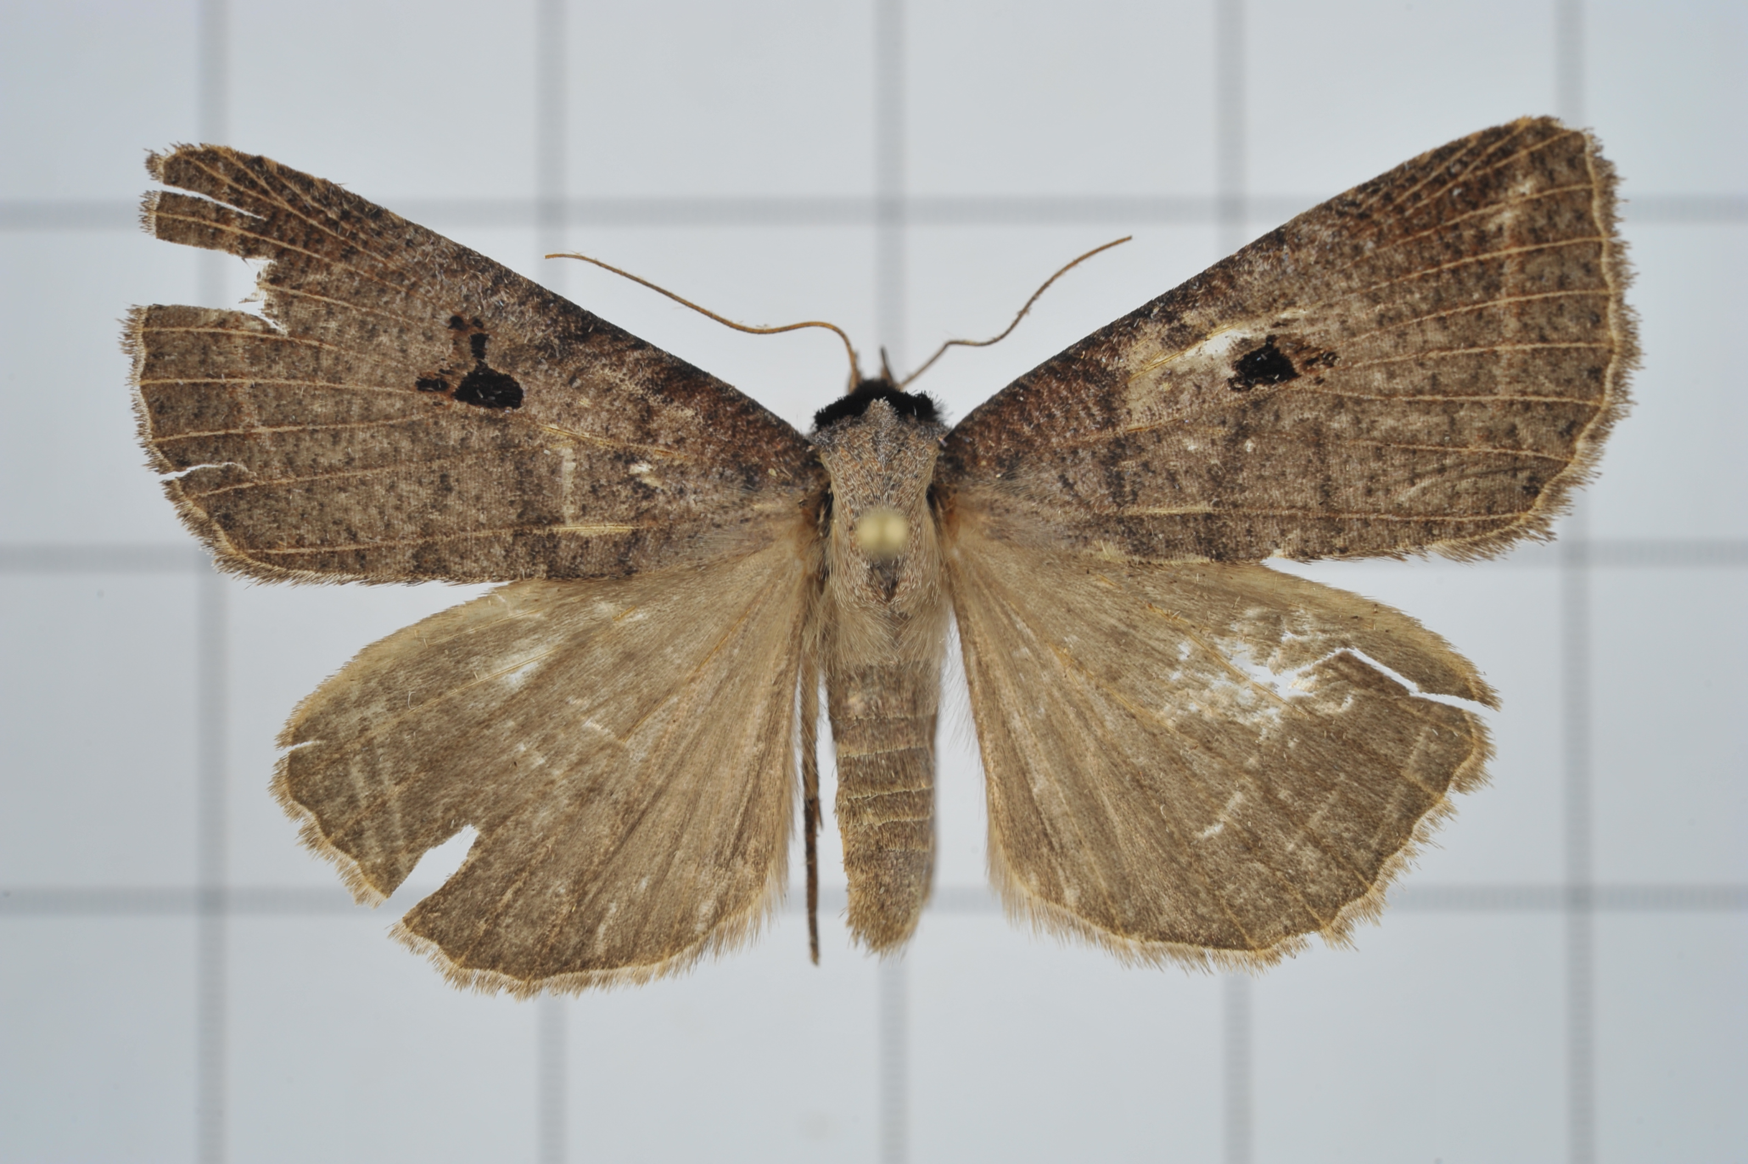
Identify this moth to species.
Lygephila dorsigera
